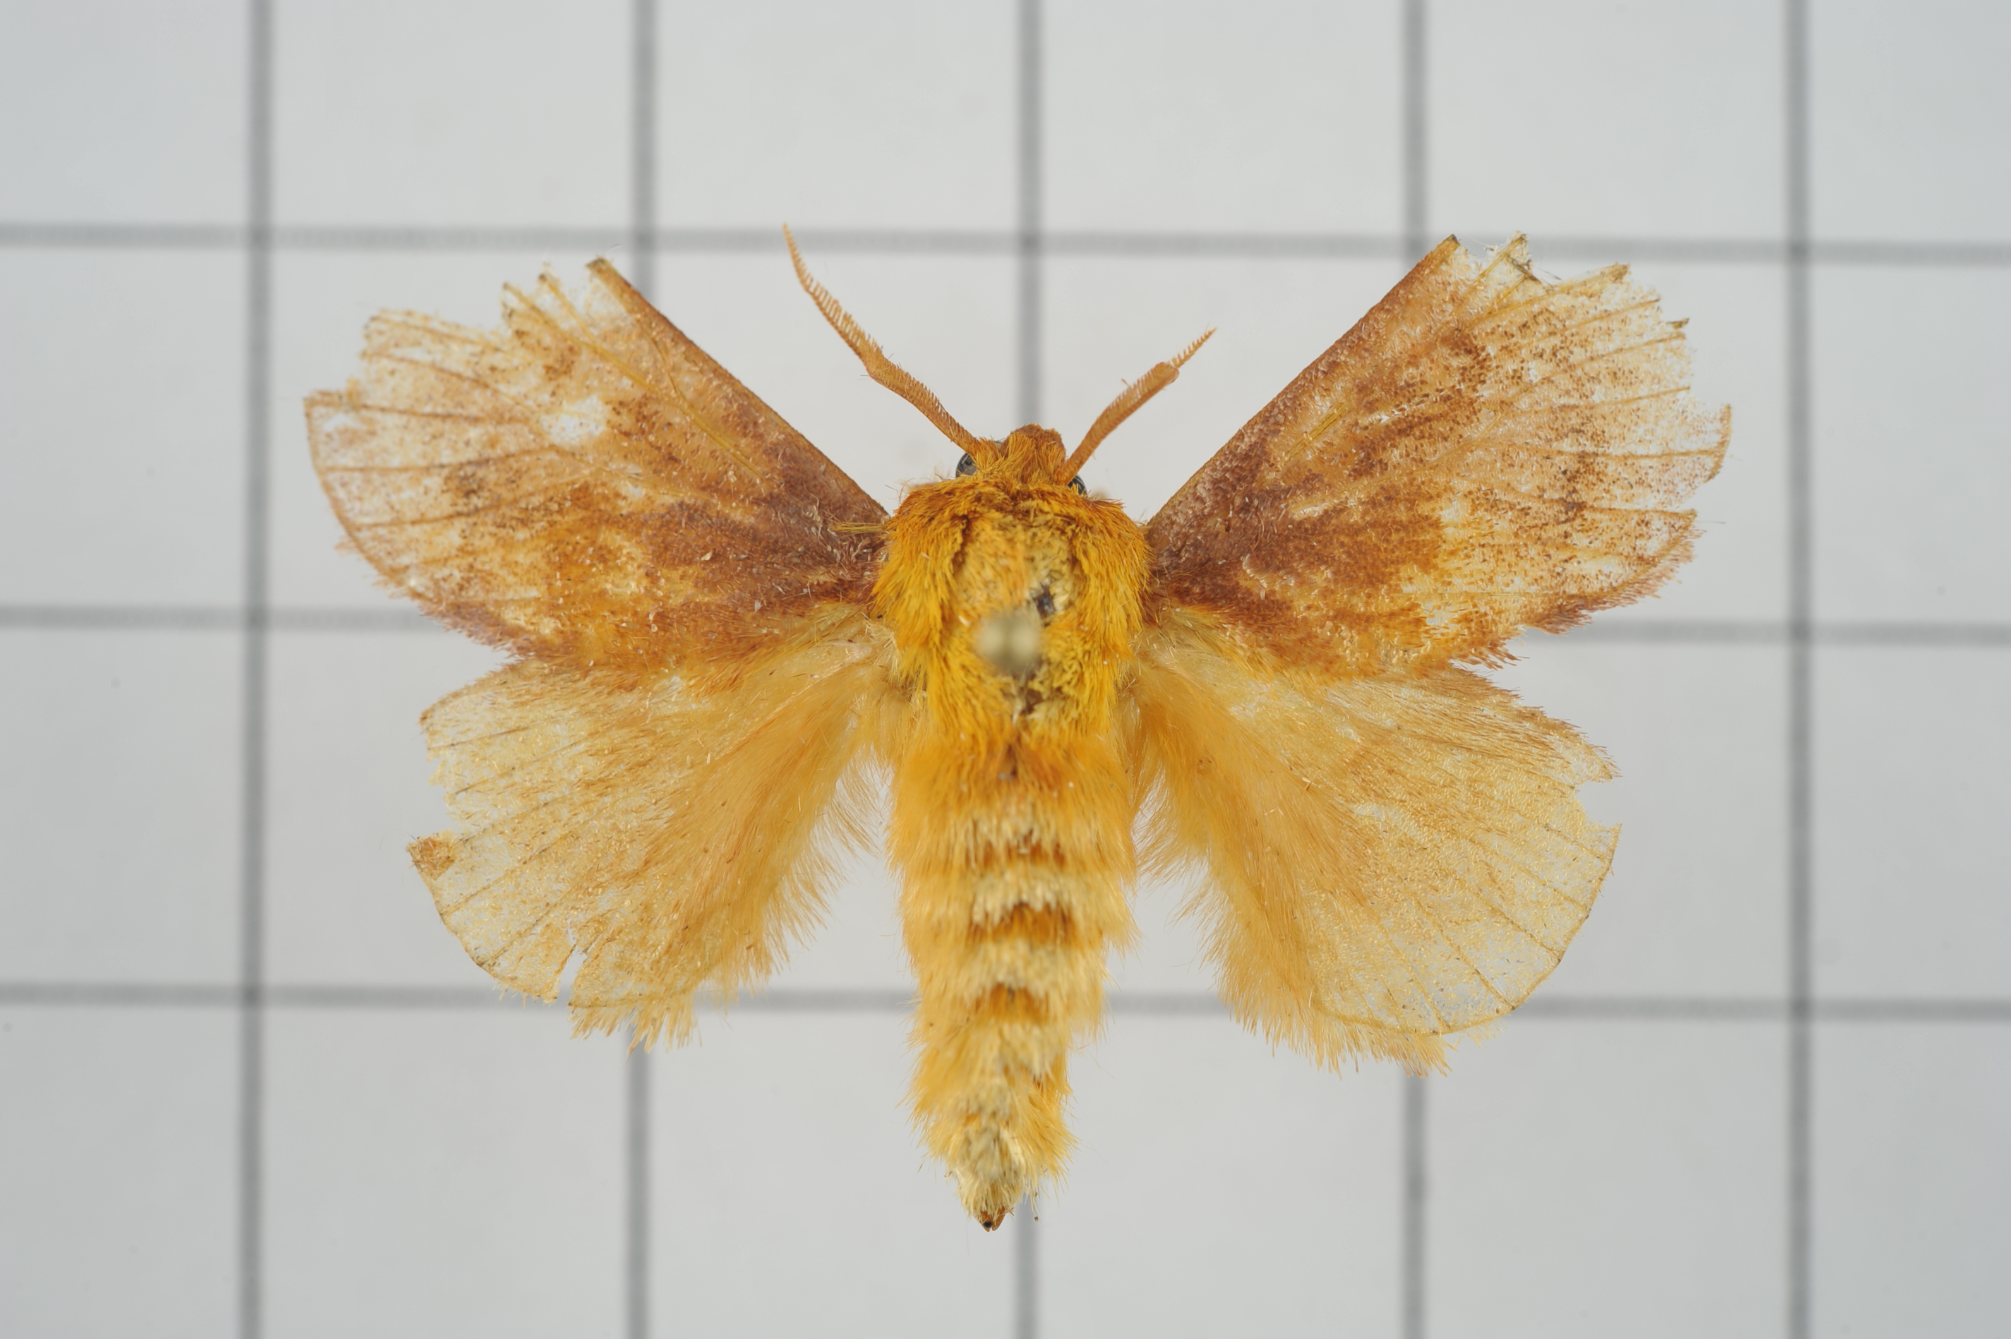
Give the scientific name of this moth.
Narosoideus flavidorsalis
